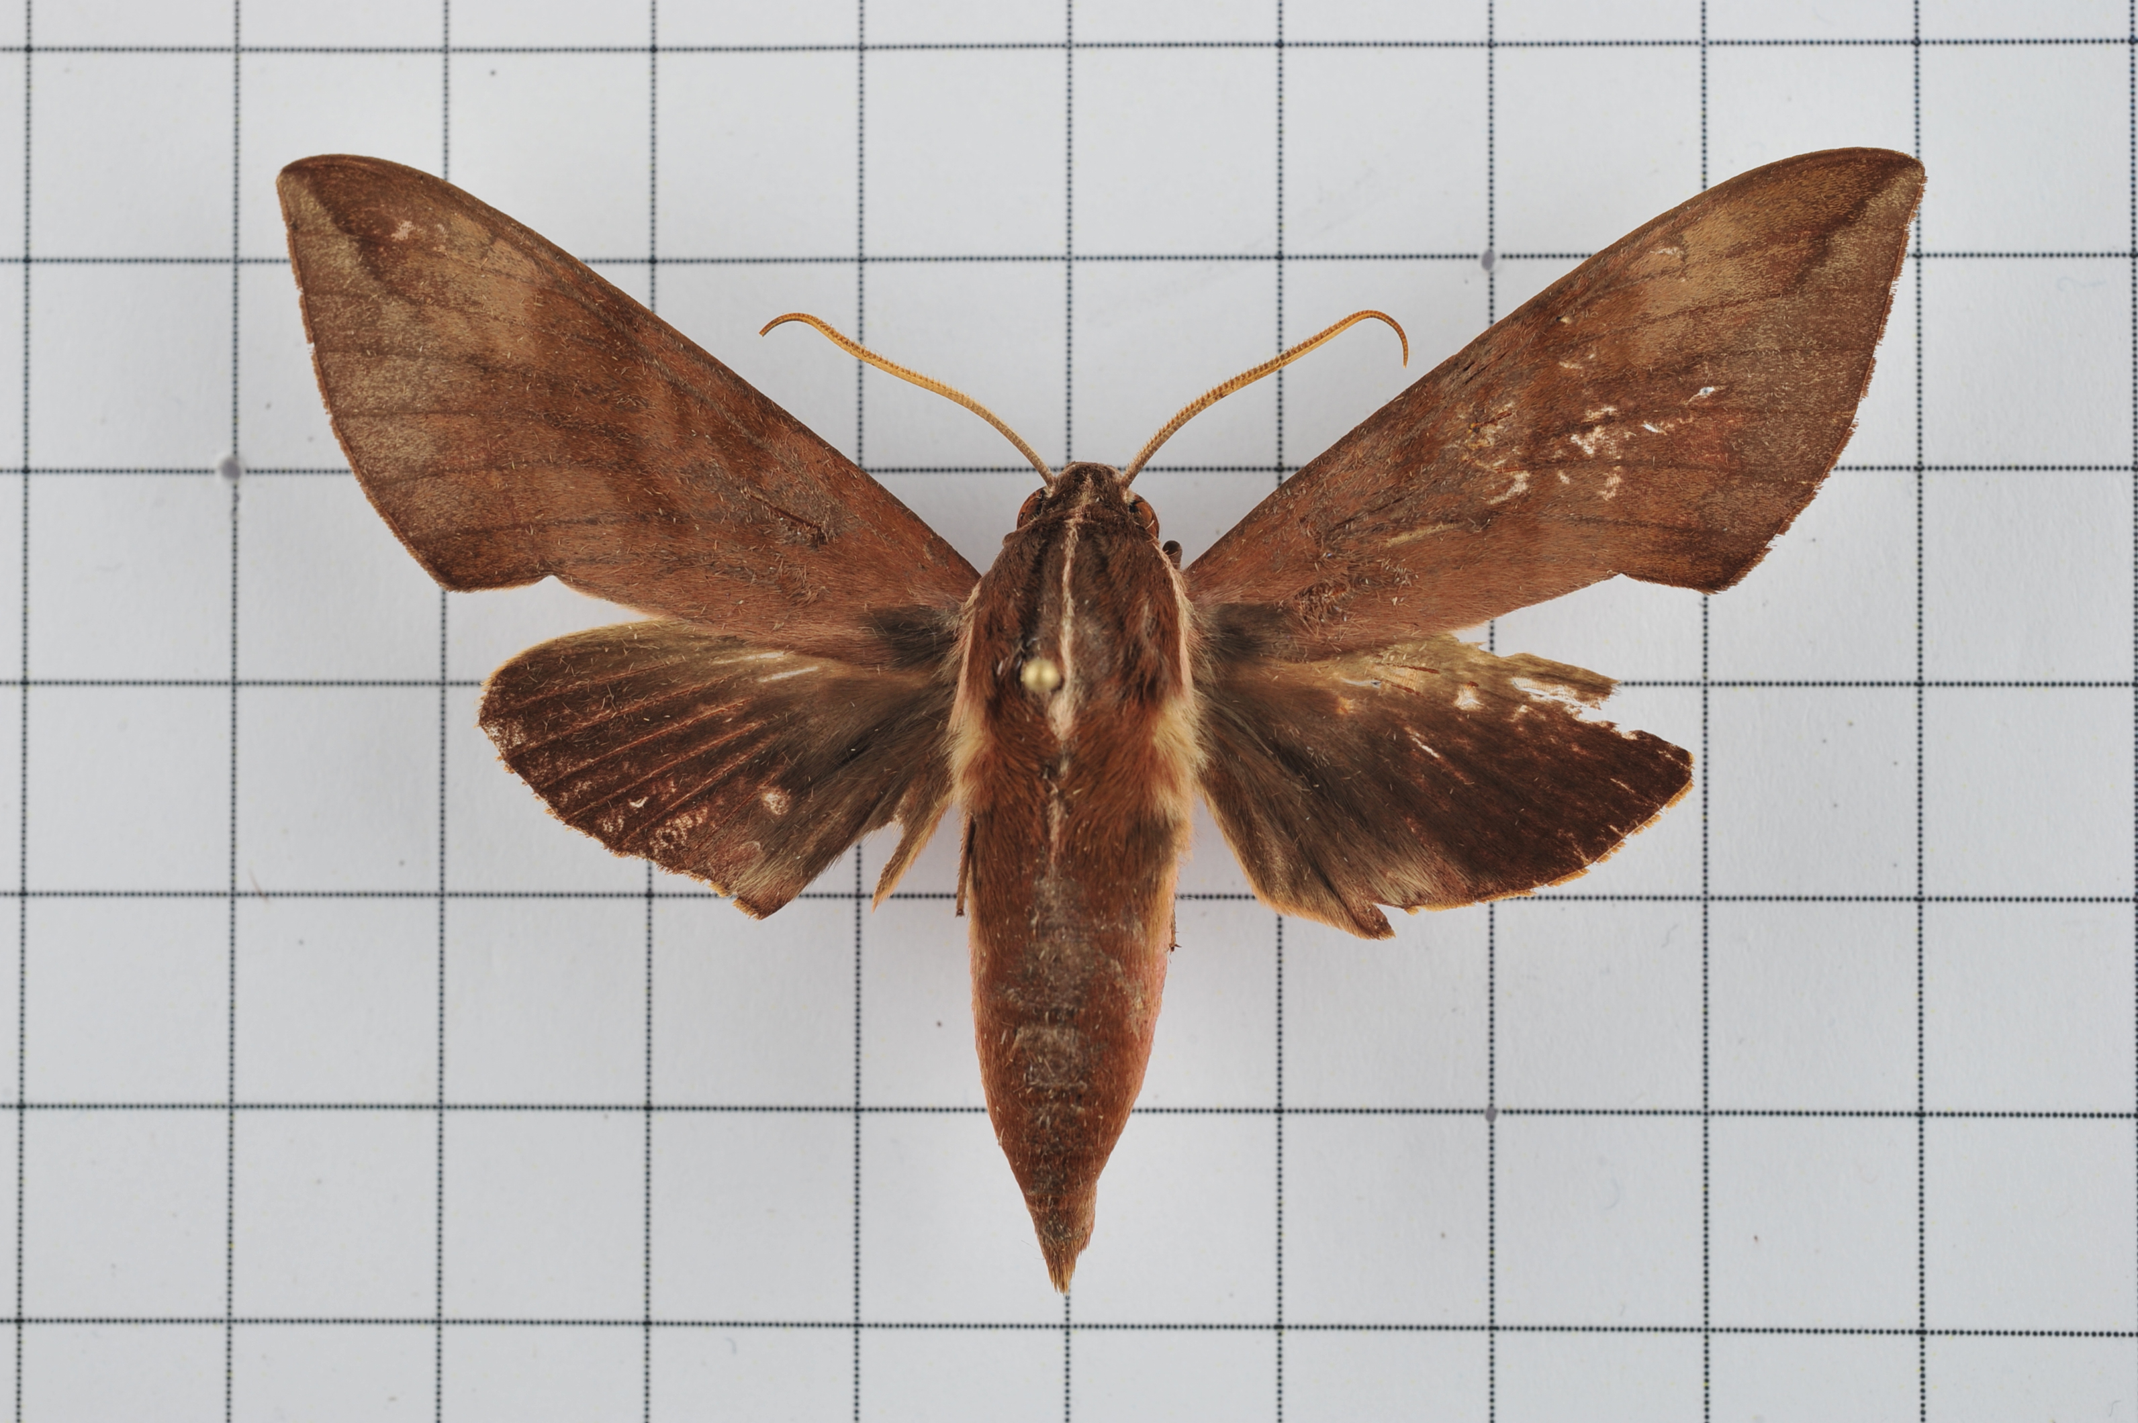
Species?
Ampelophaga rubiginosa myosotis
